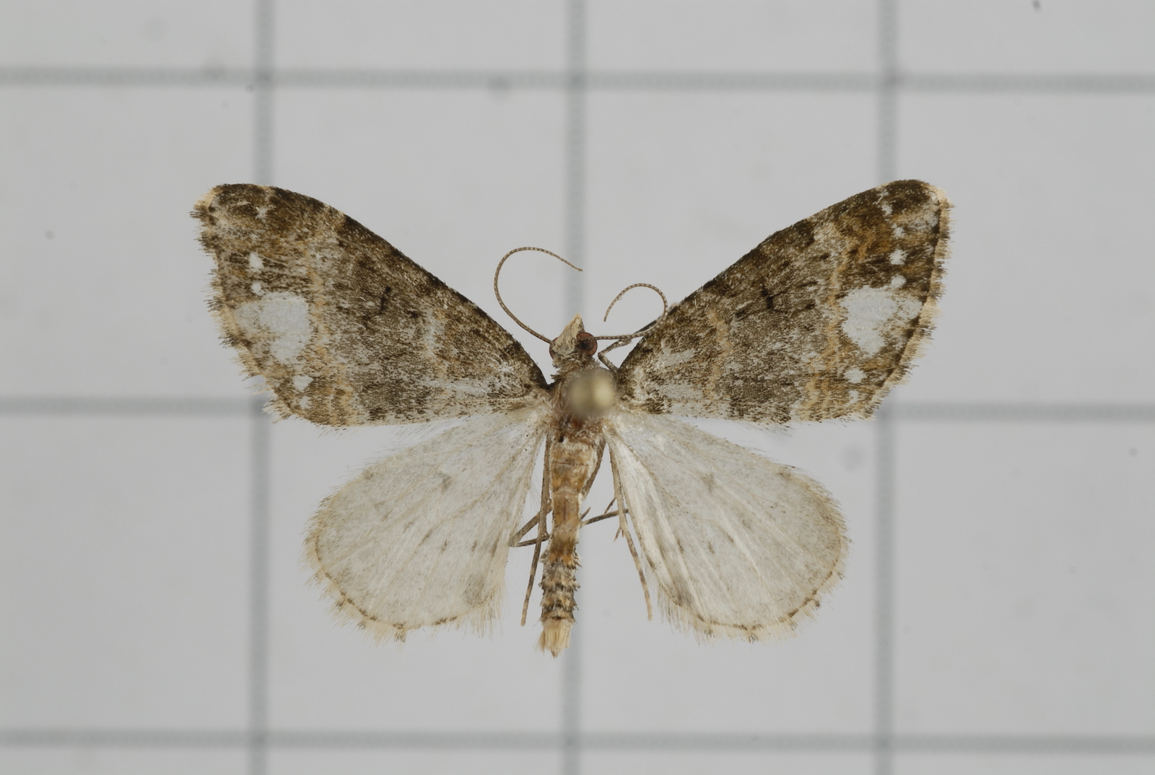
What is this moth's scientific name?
Martania seriata
